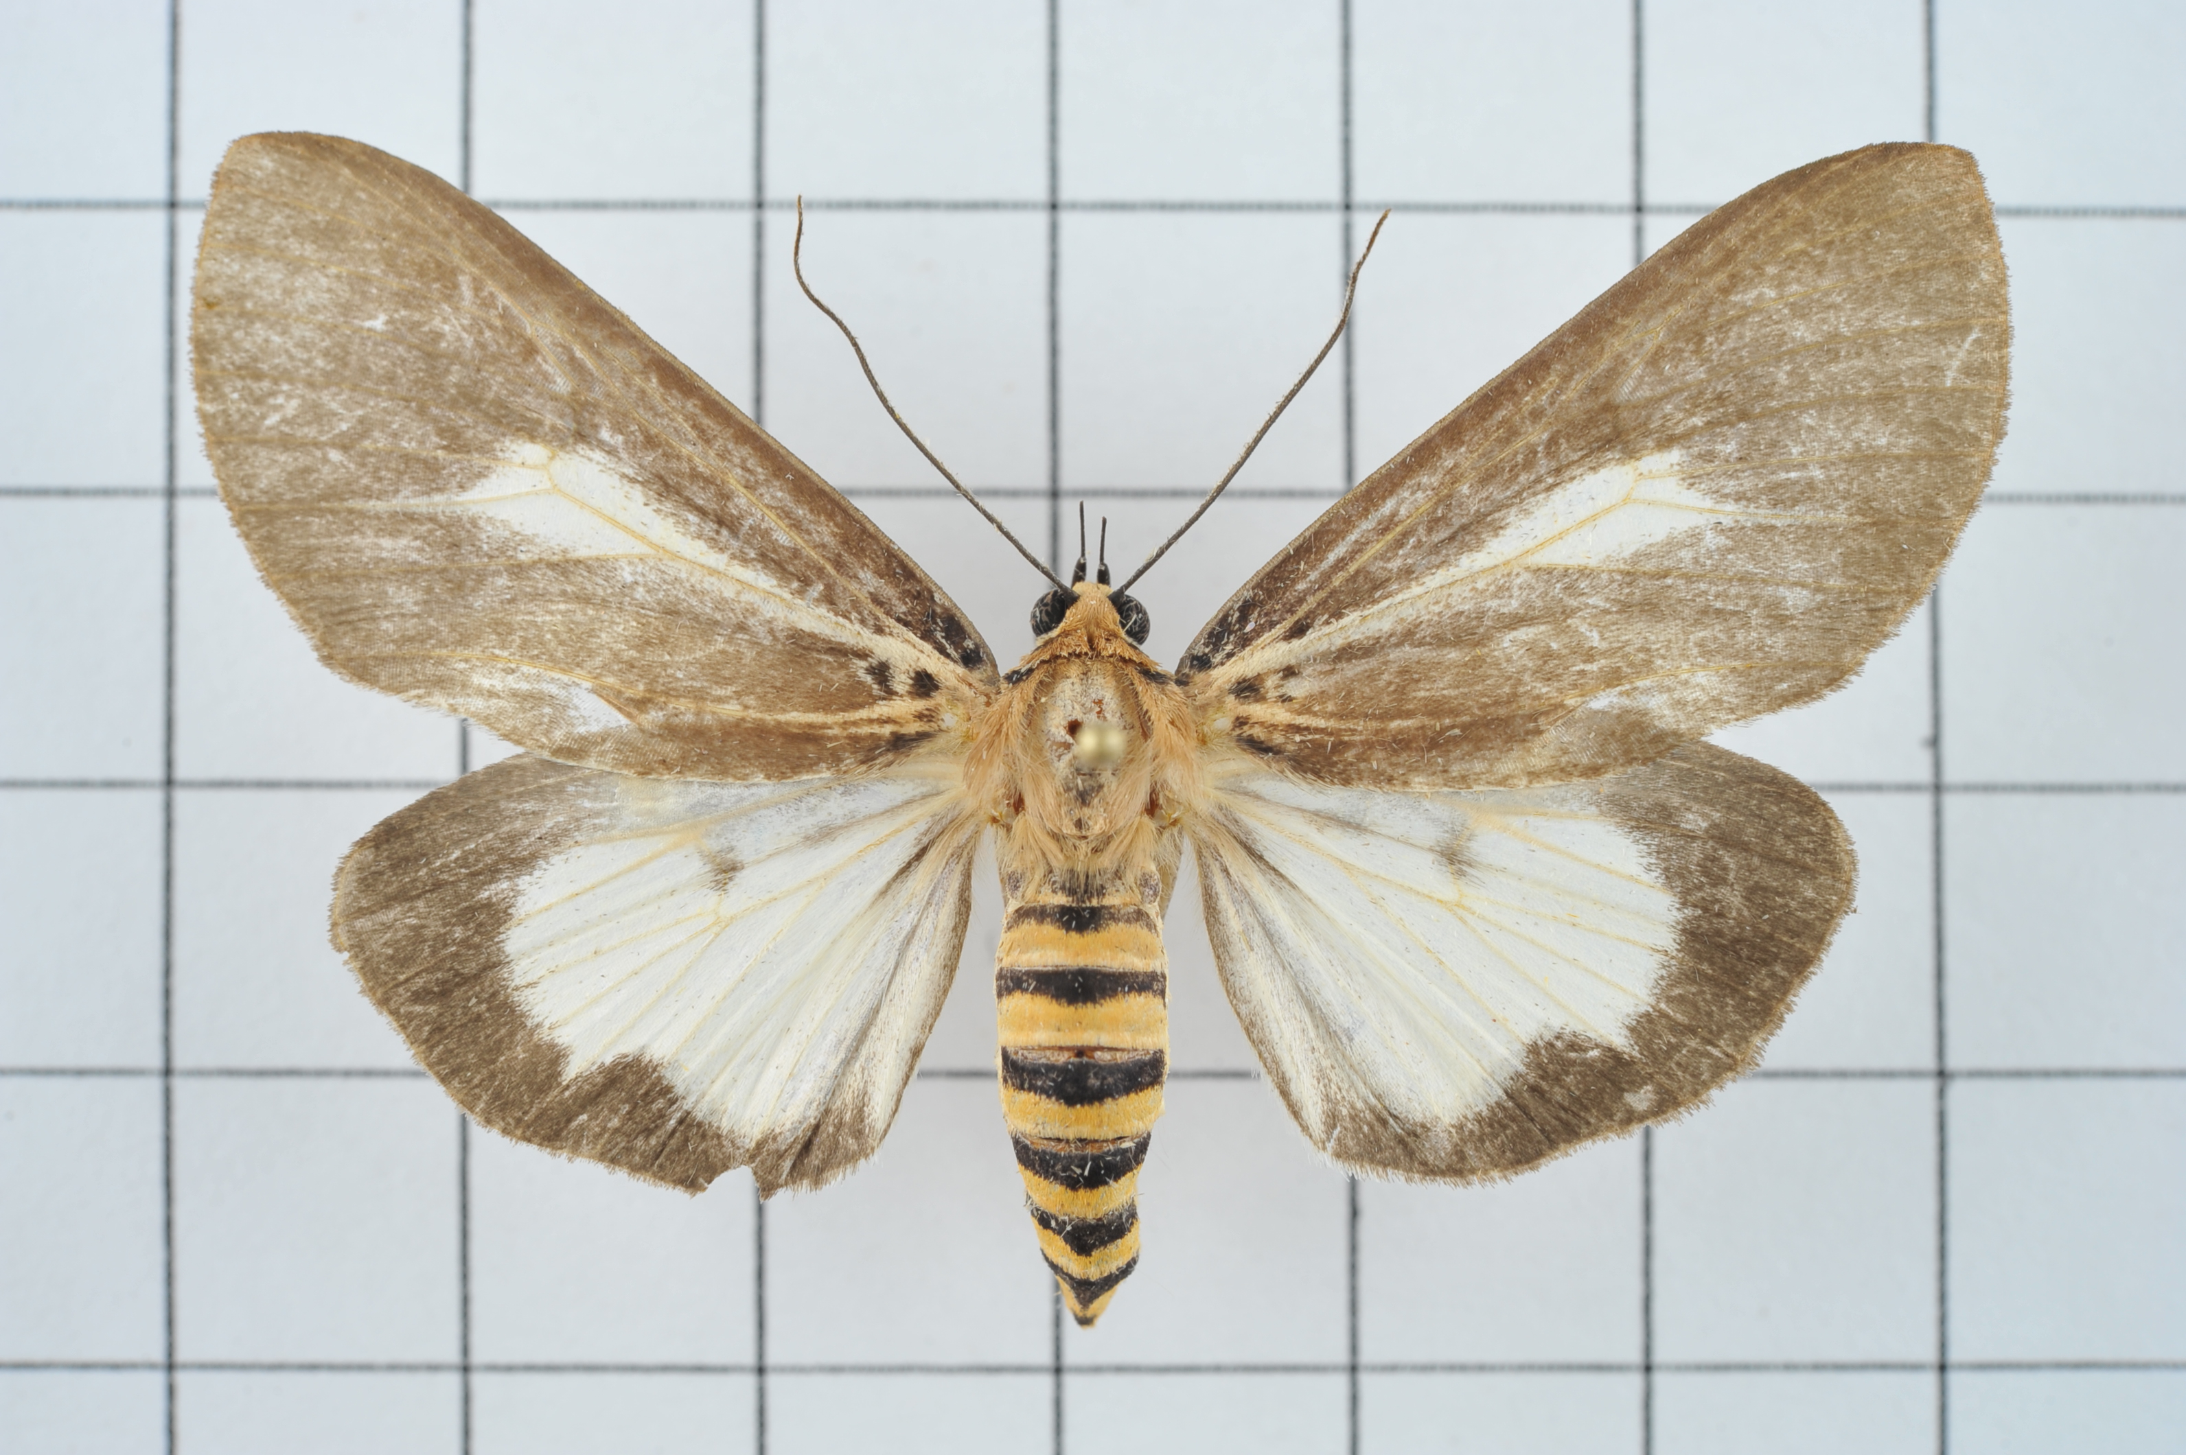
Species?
Asota heliconia zebrina
